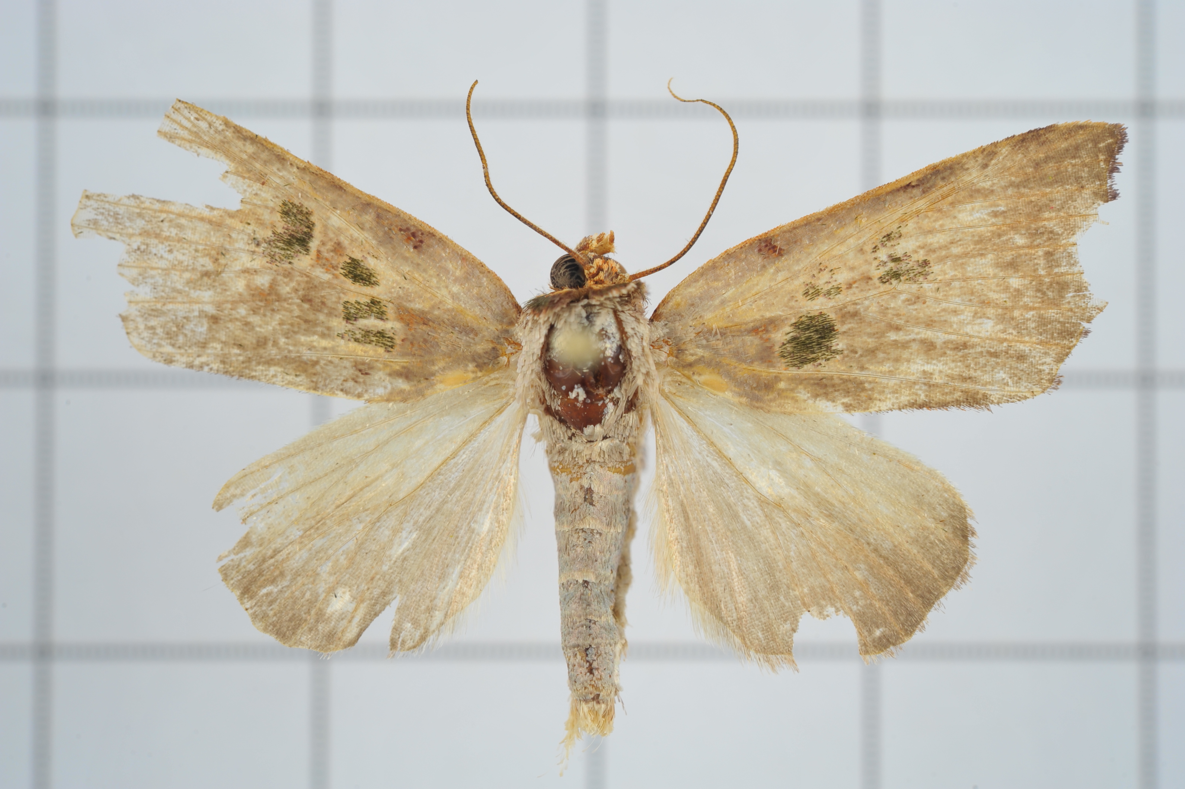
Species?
Xenochroa trimacula
